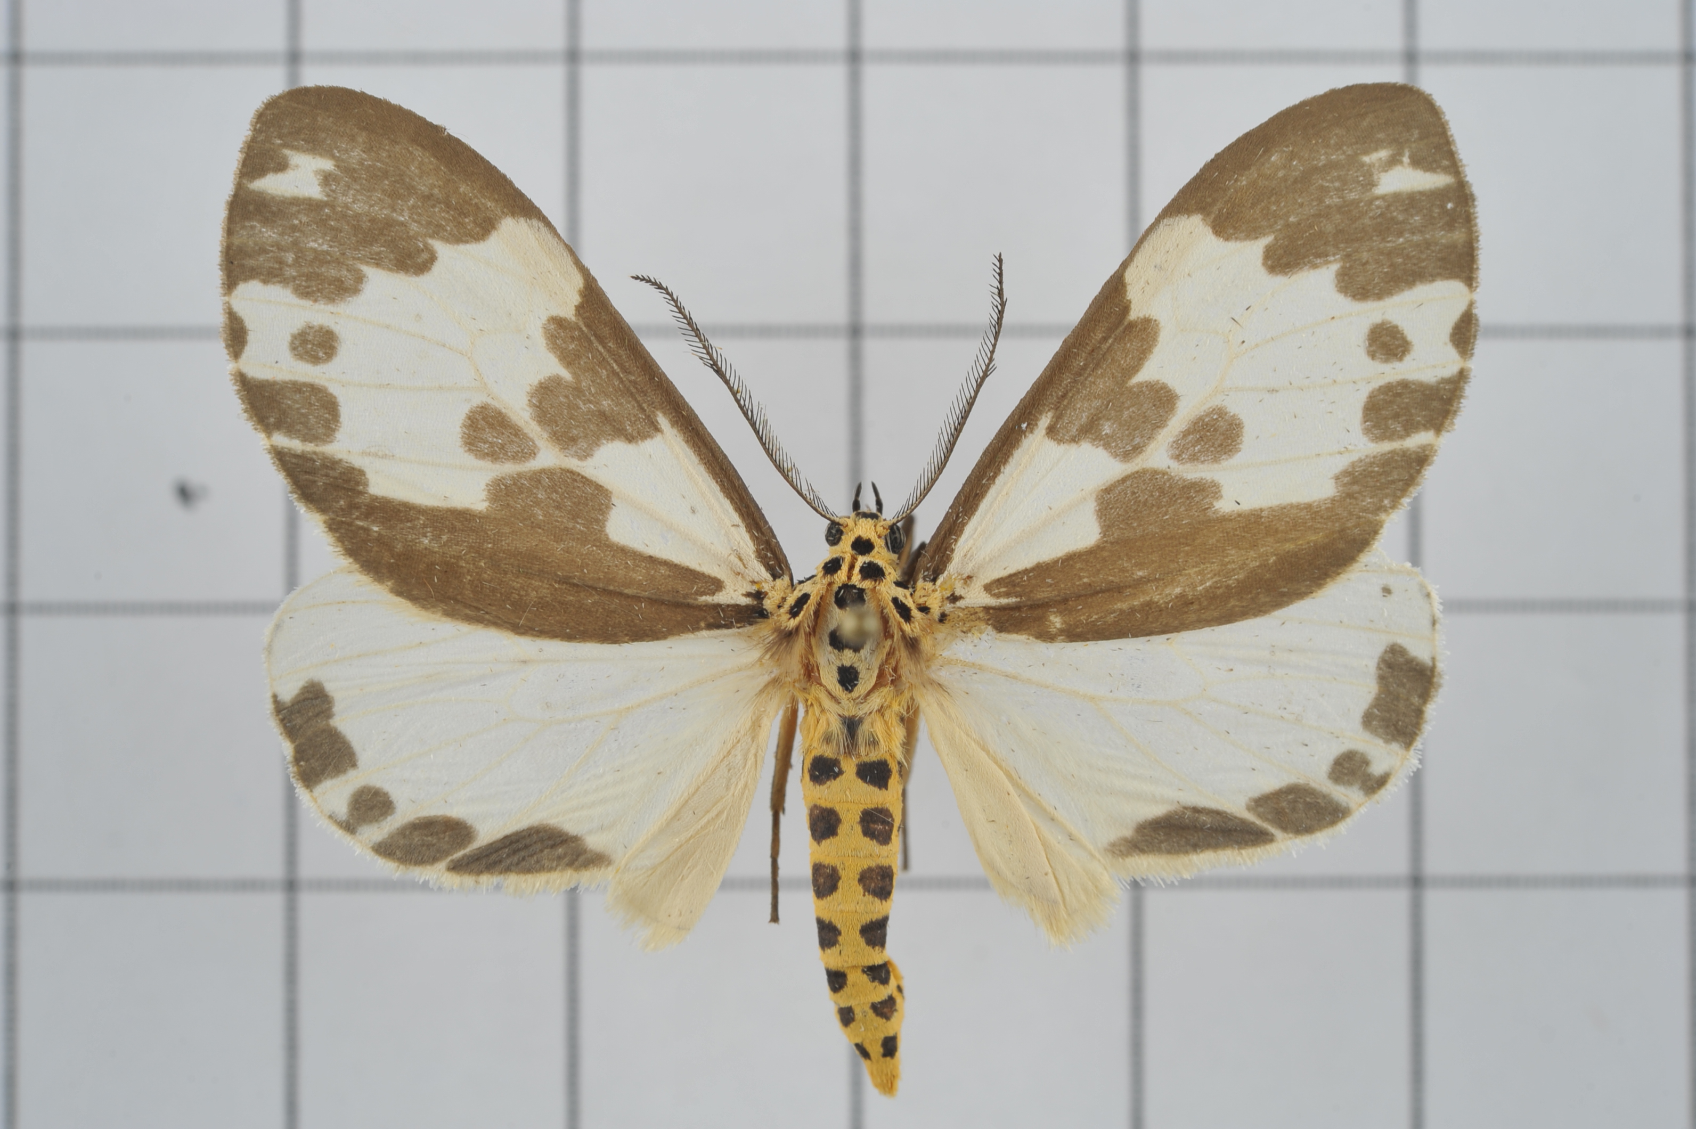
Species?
Nyctemera carissima formosana
